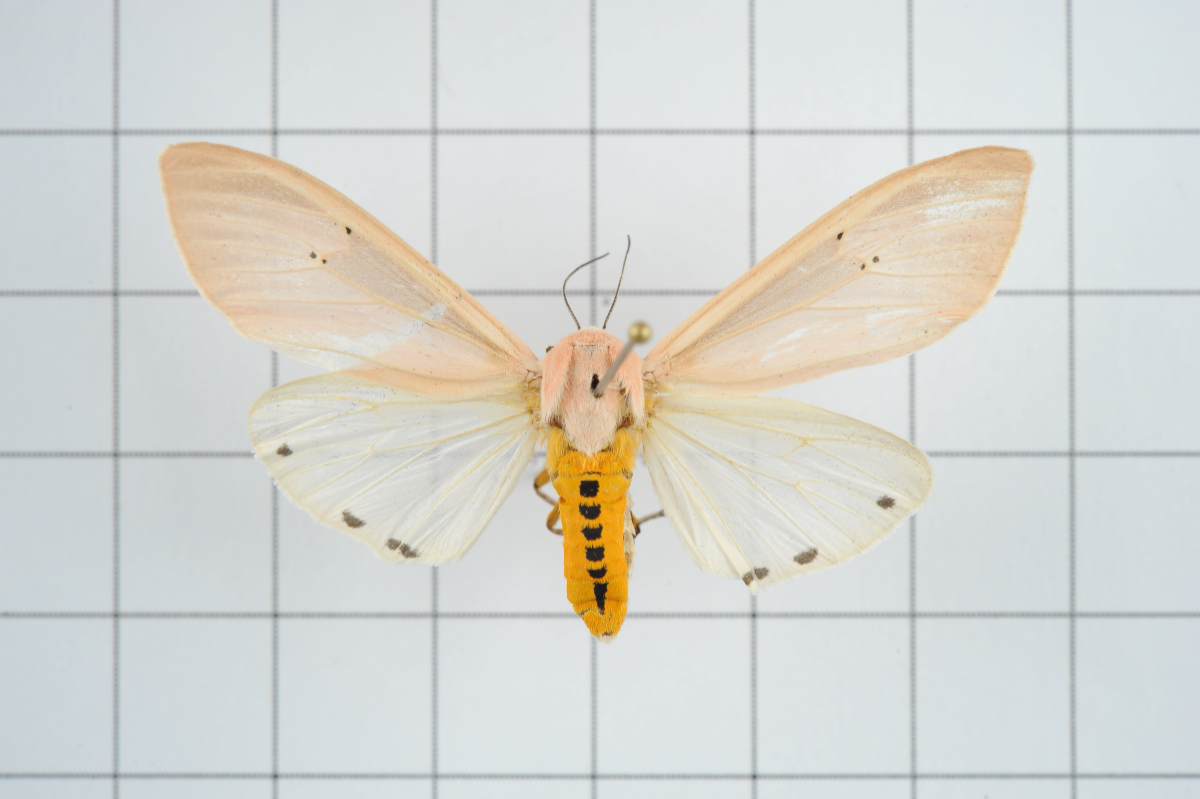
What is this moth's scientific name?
Creatonotos transiens koni
